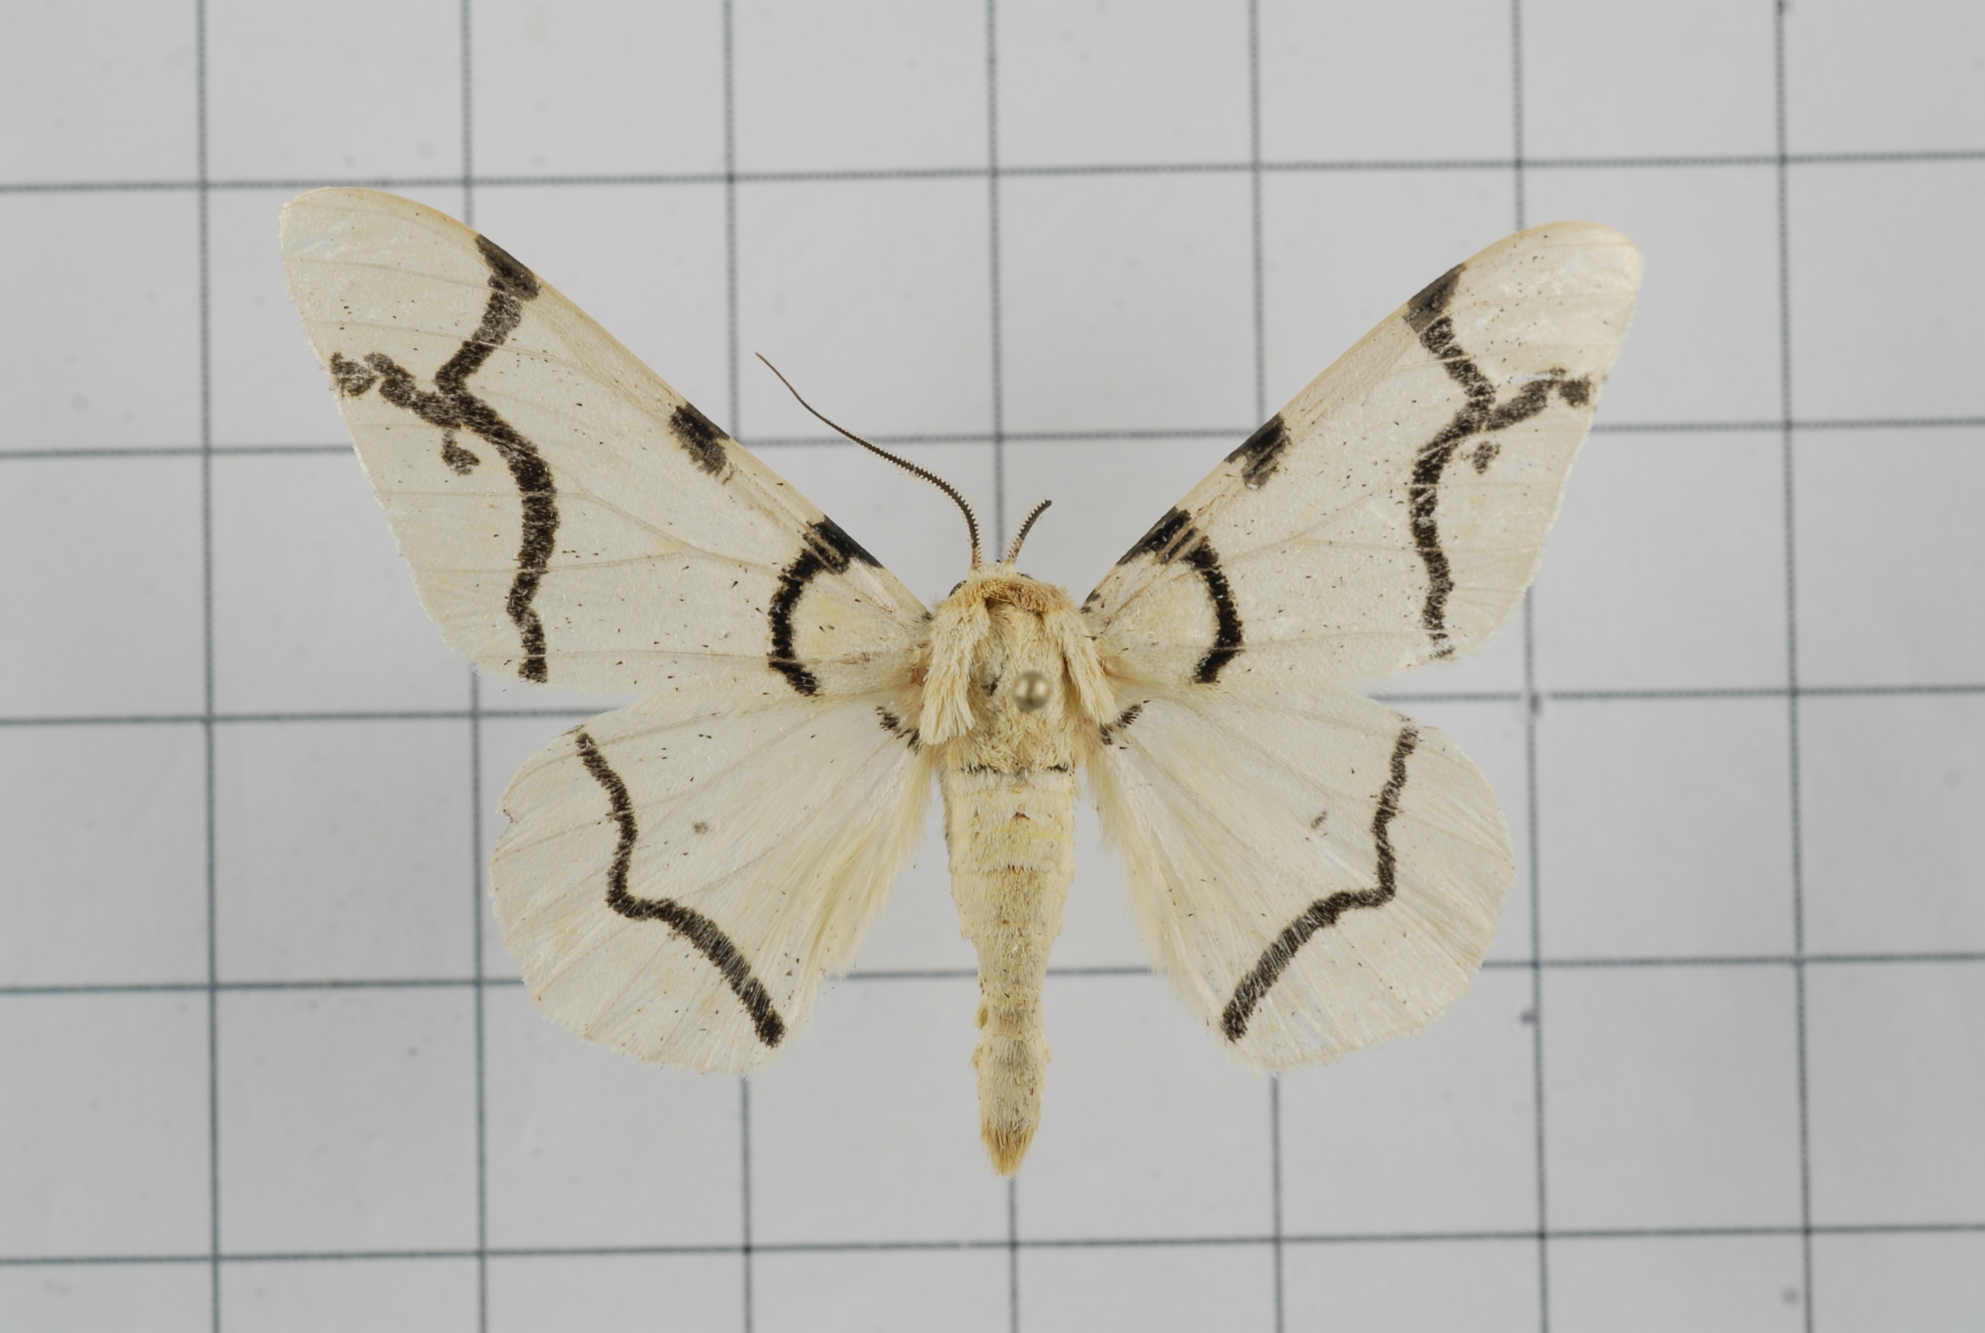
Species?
Biston perclara
